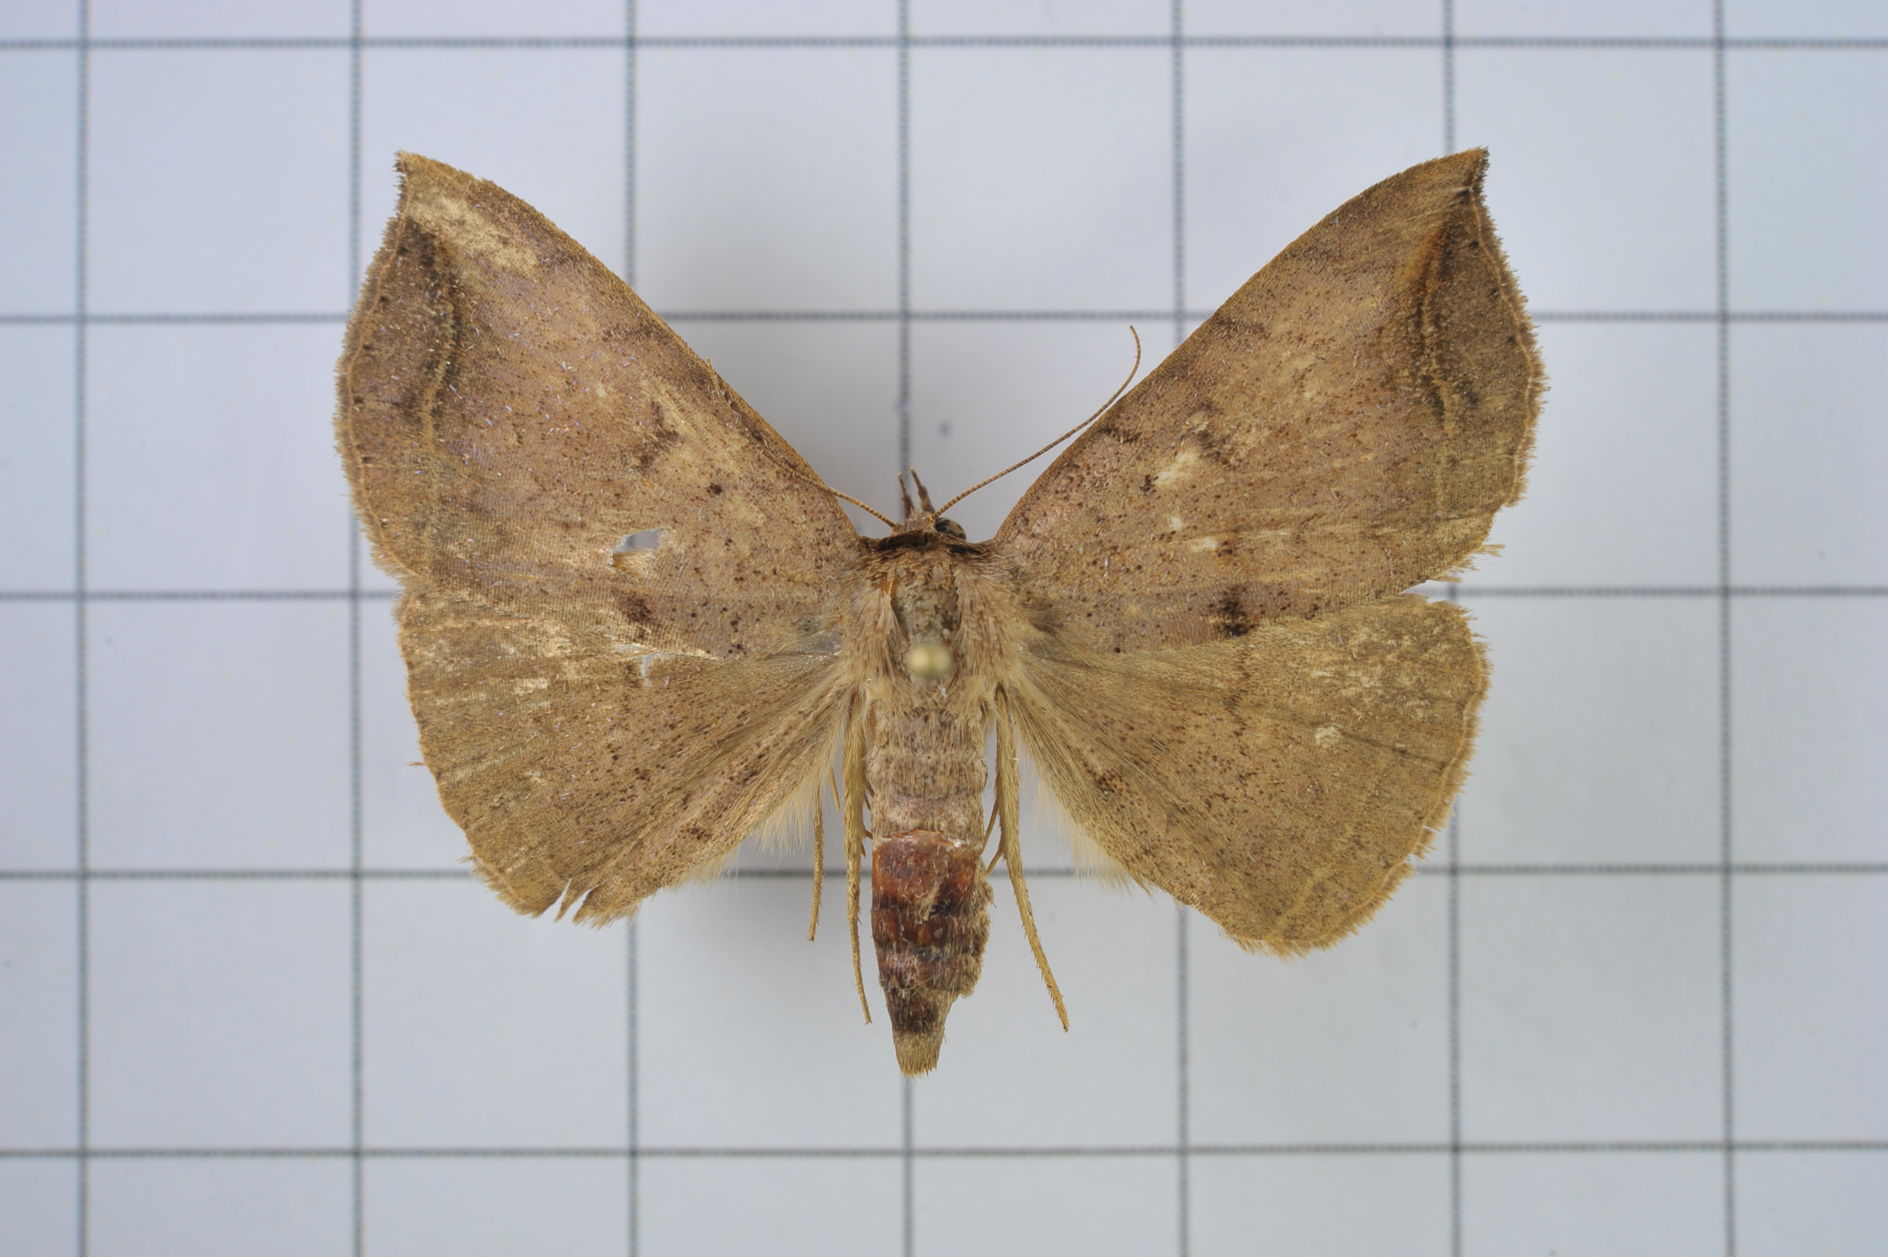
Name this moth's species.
Blasticorhinus ussuriensis
